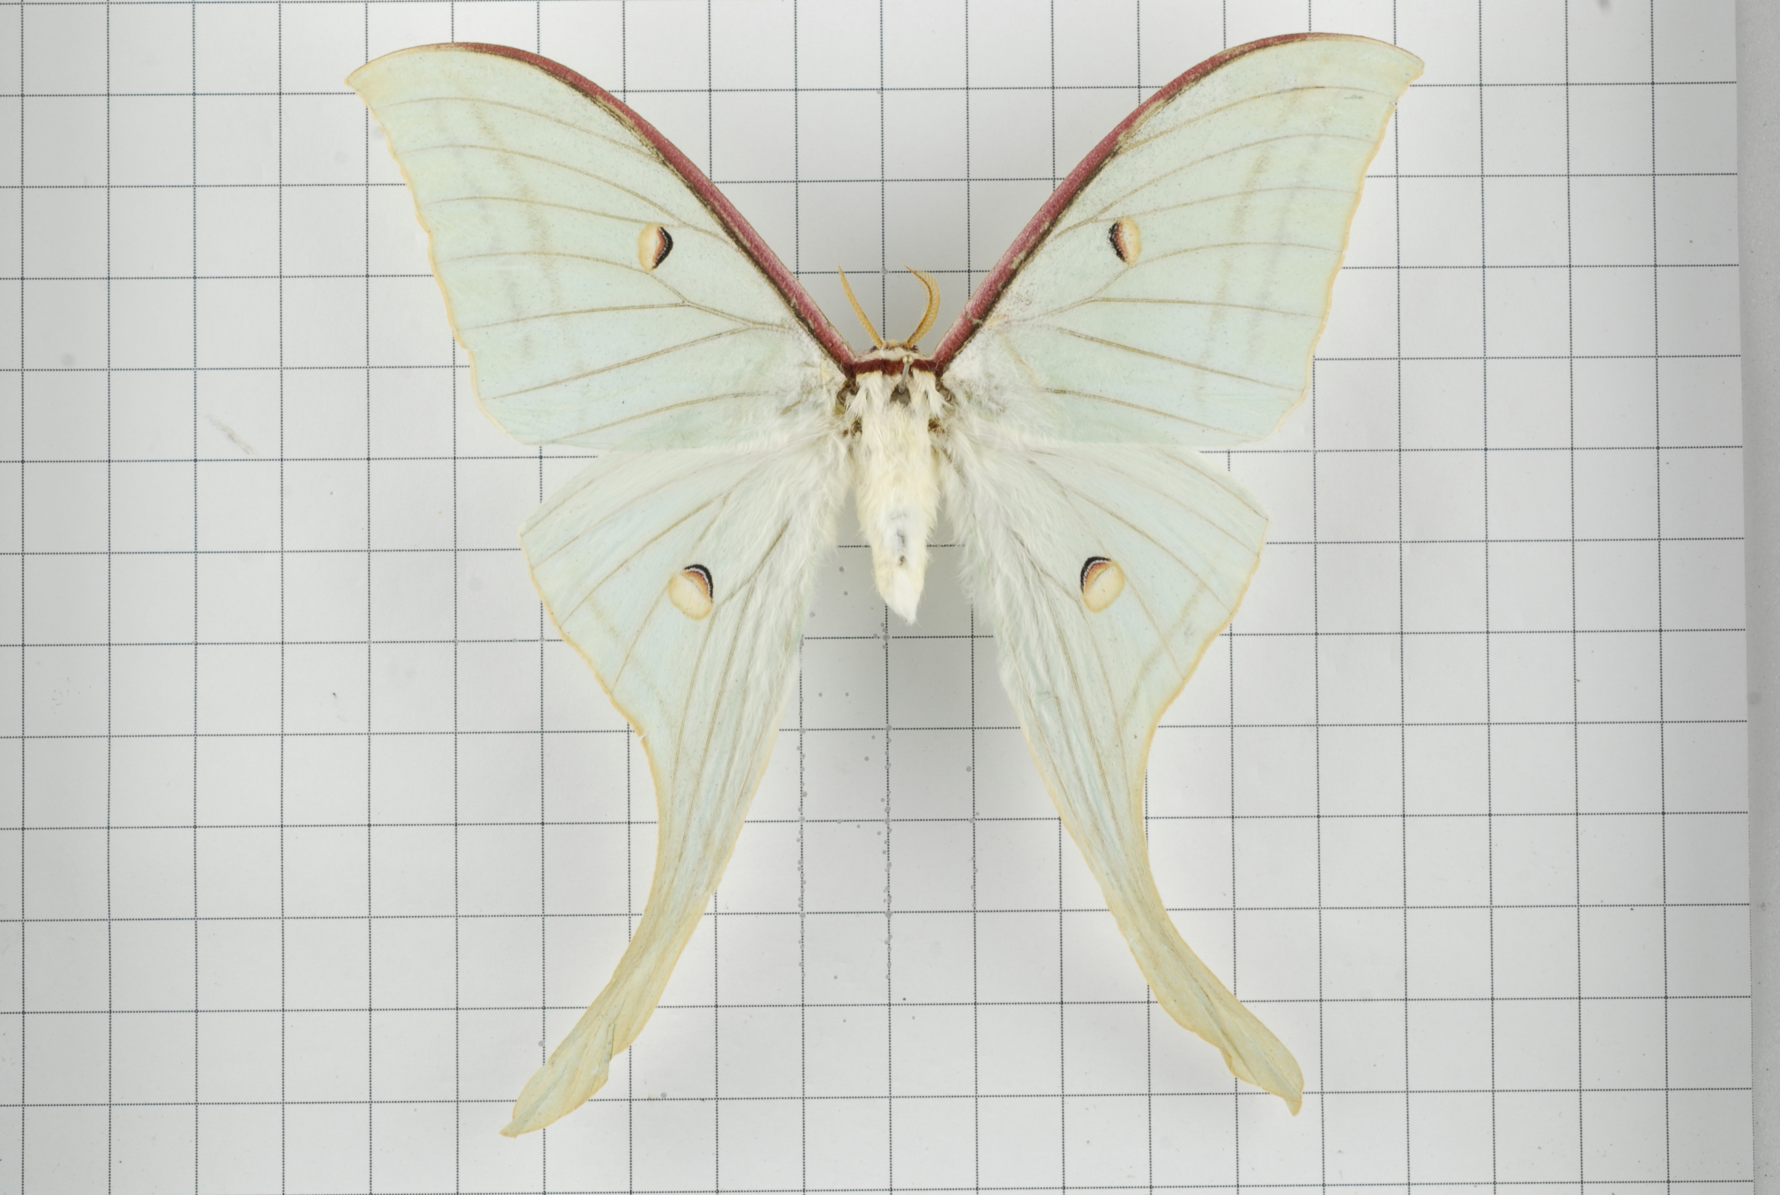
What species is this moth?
Actias ningpoana ningtaiwana
